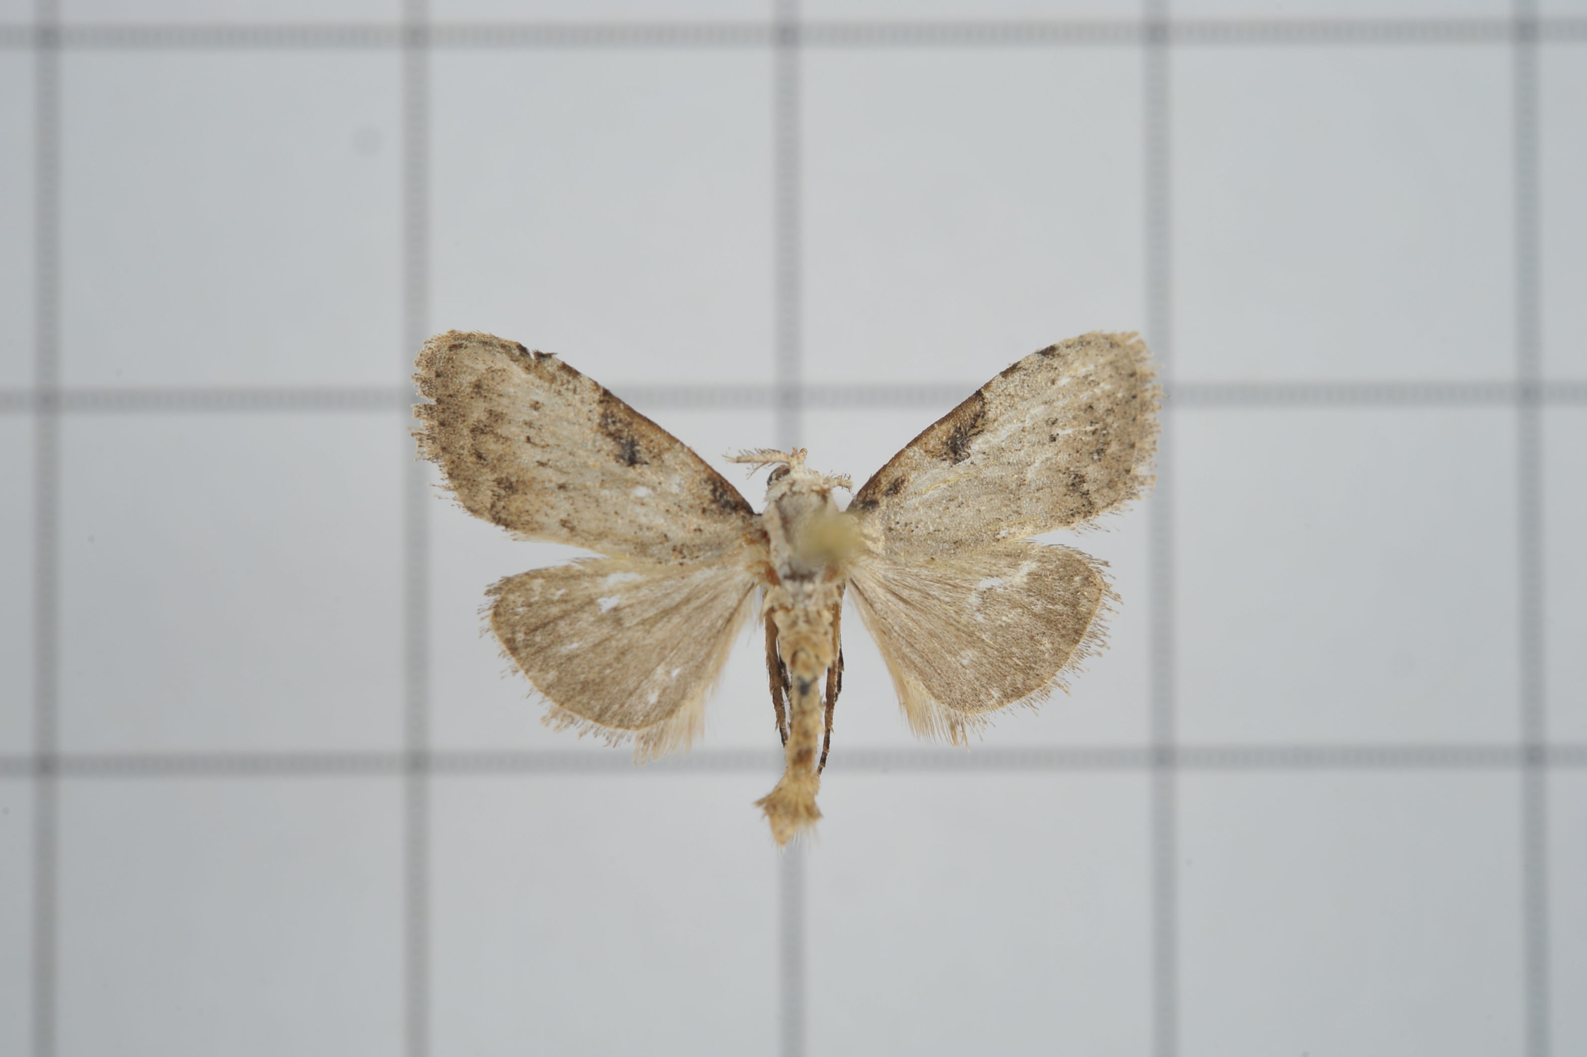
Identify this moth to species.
Meganola major takasago
